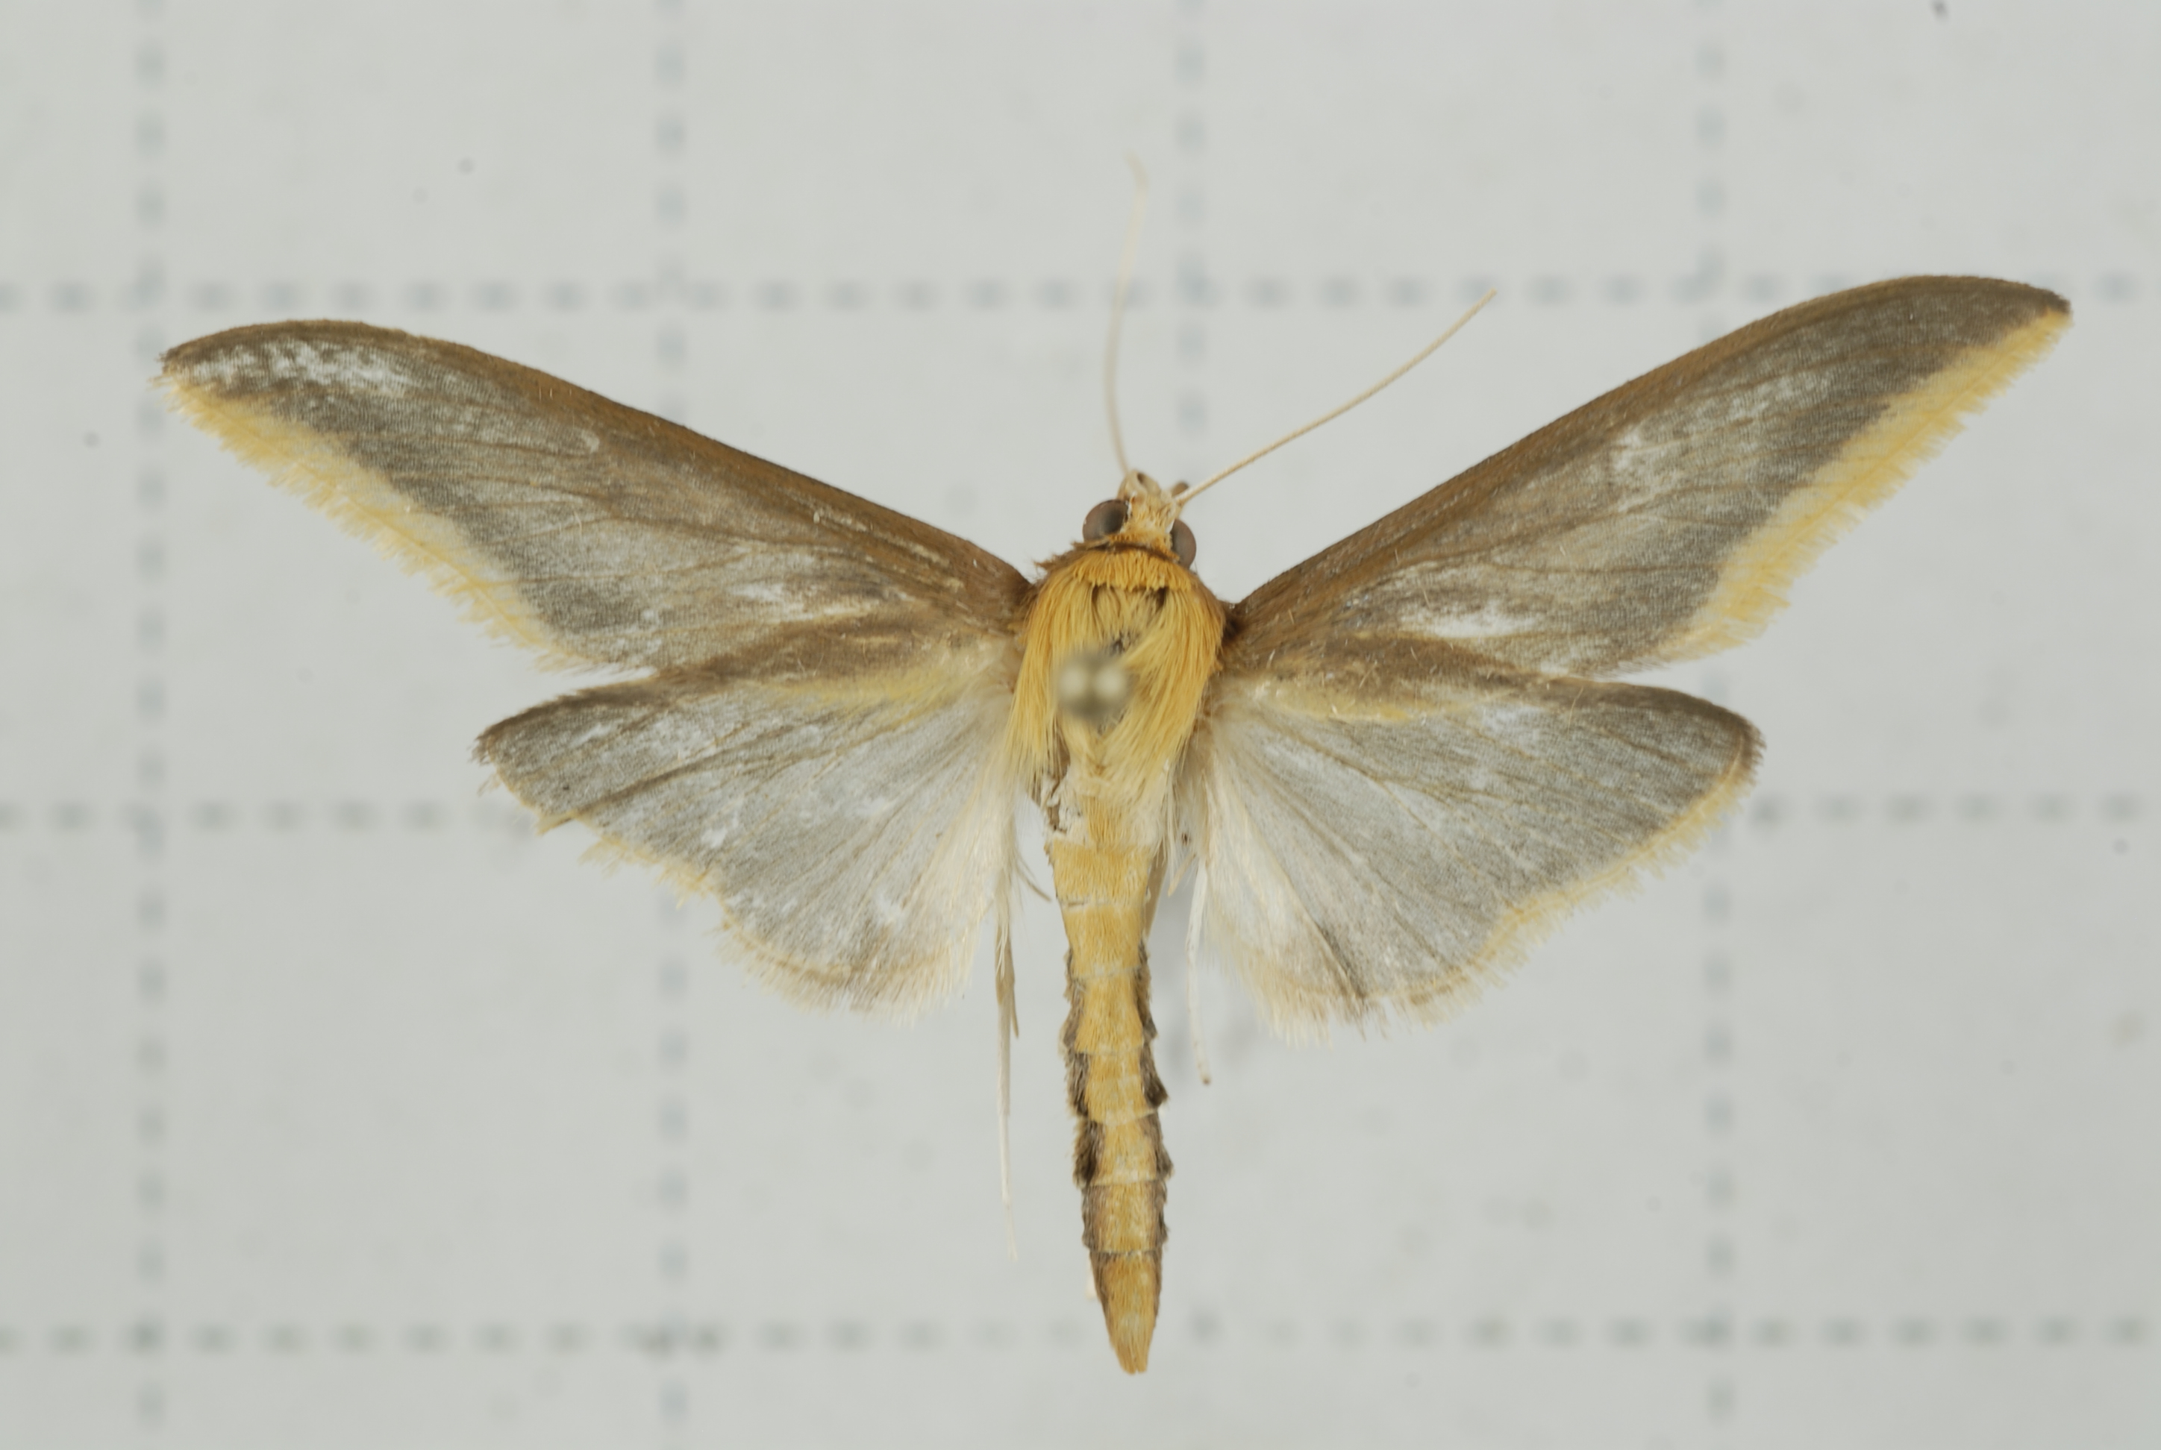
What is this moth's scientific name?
Circobotys aurealis
